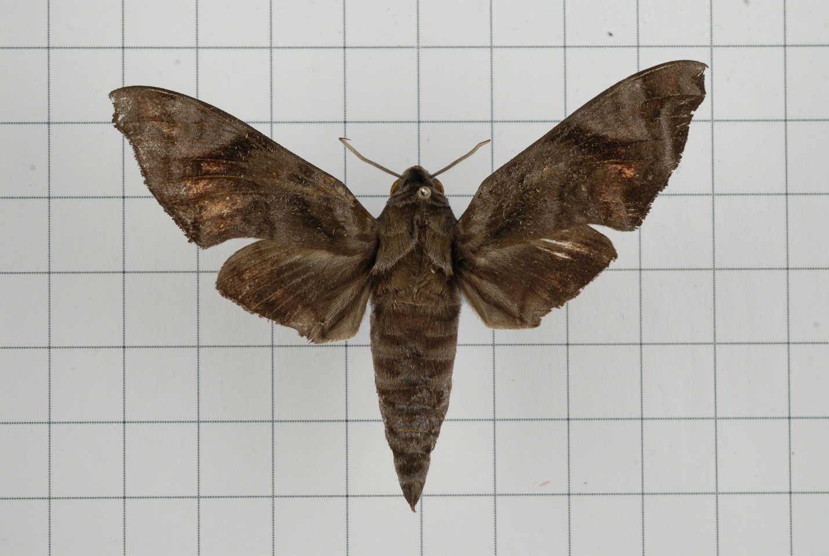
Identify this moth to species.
Acosmeryx castanea
